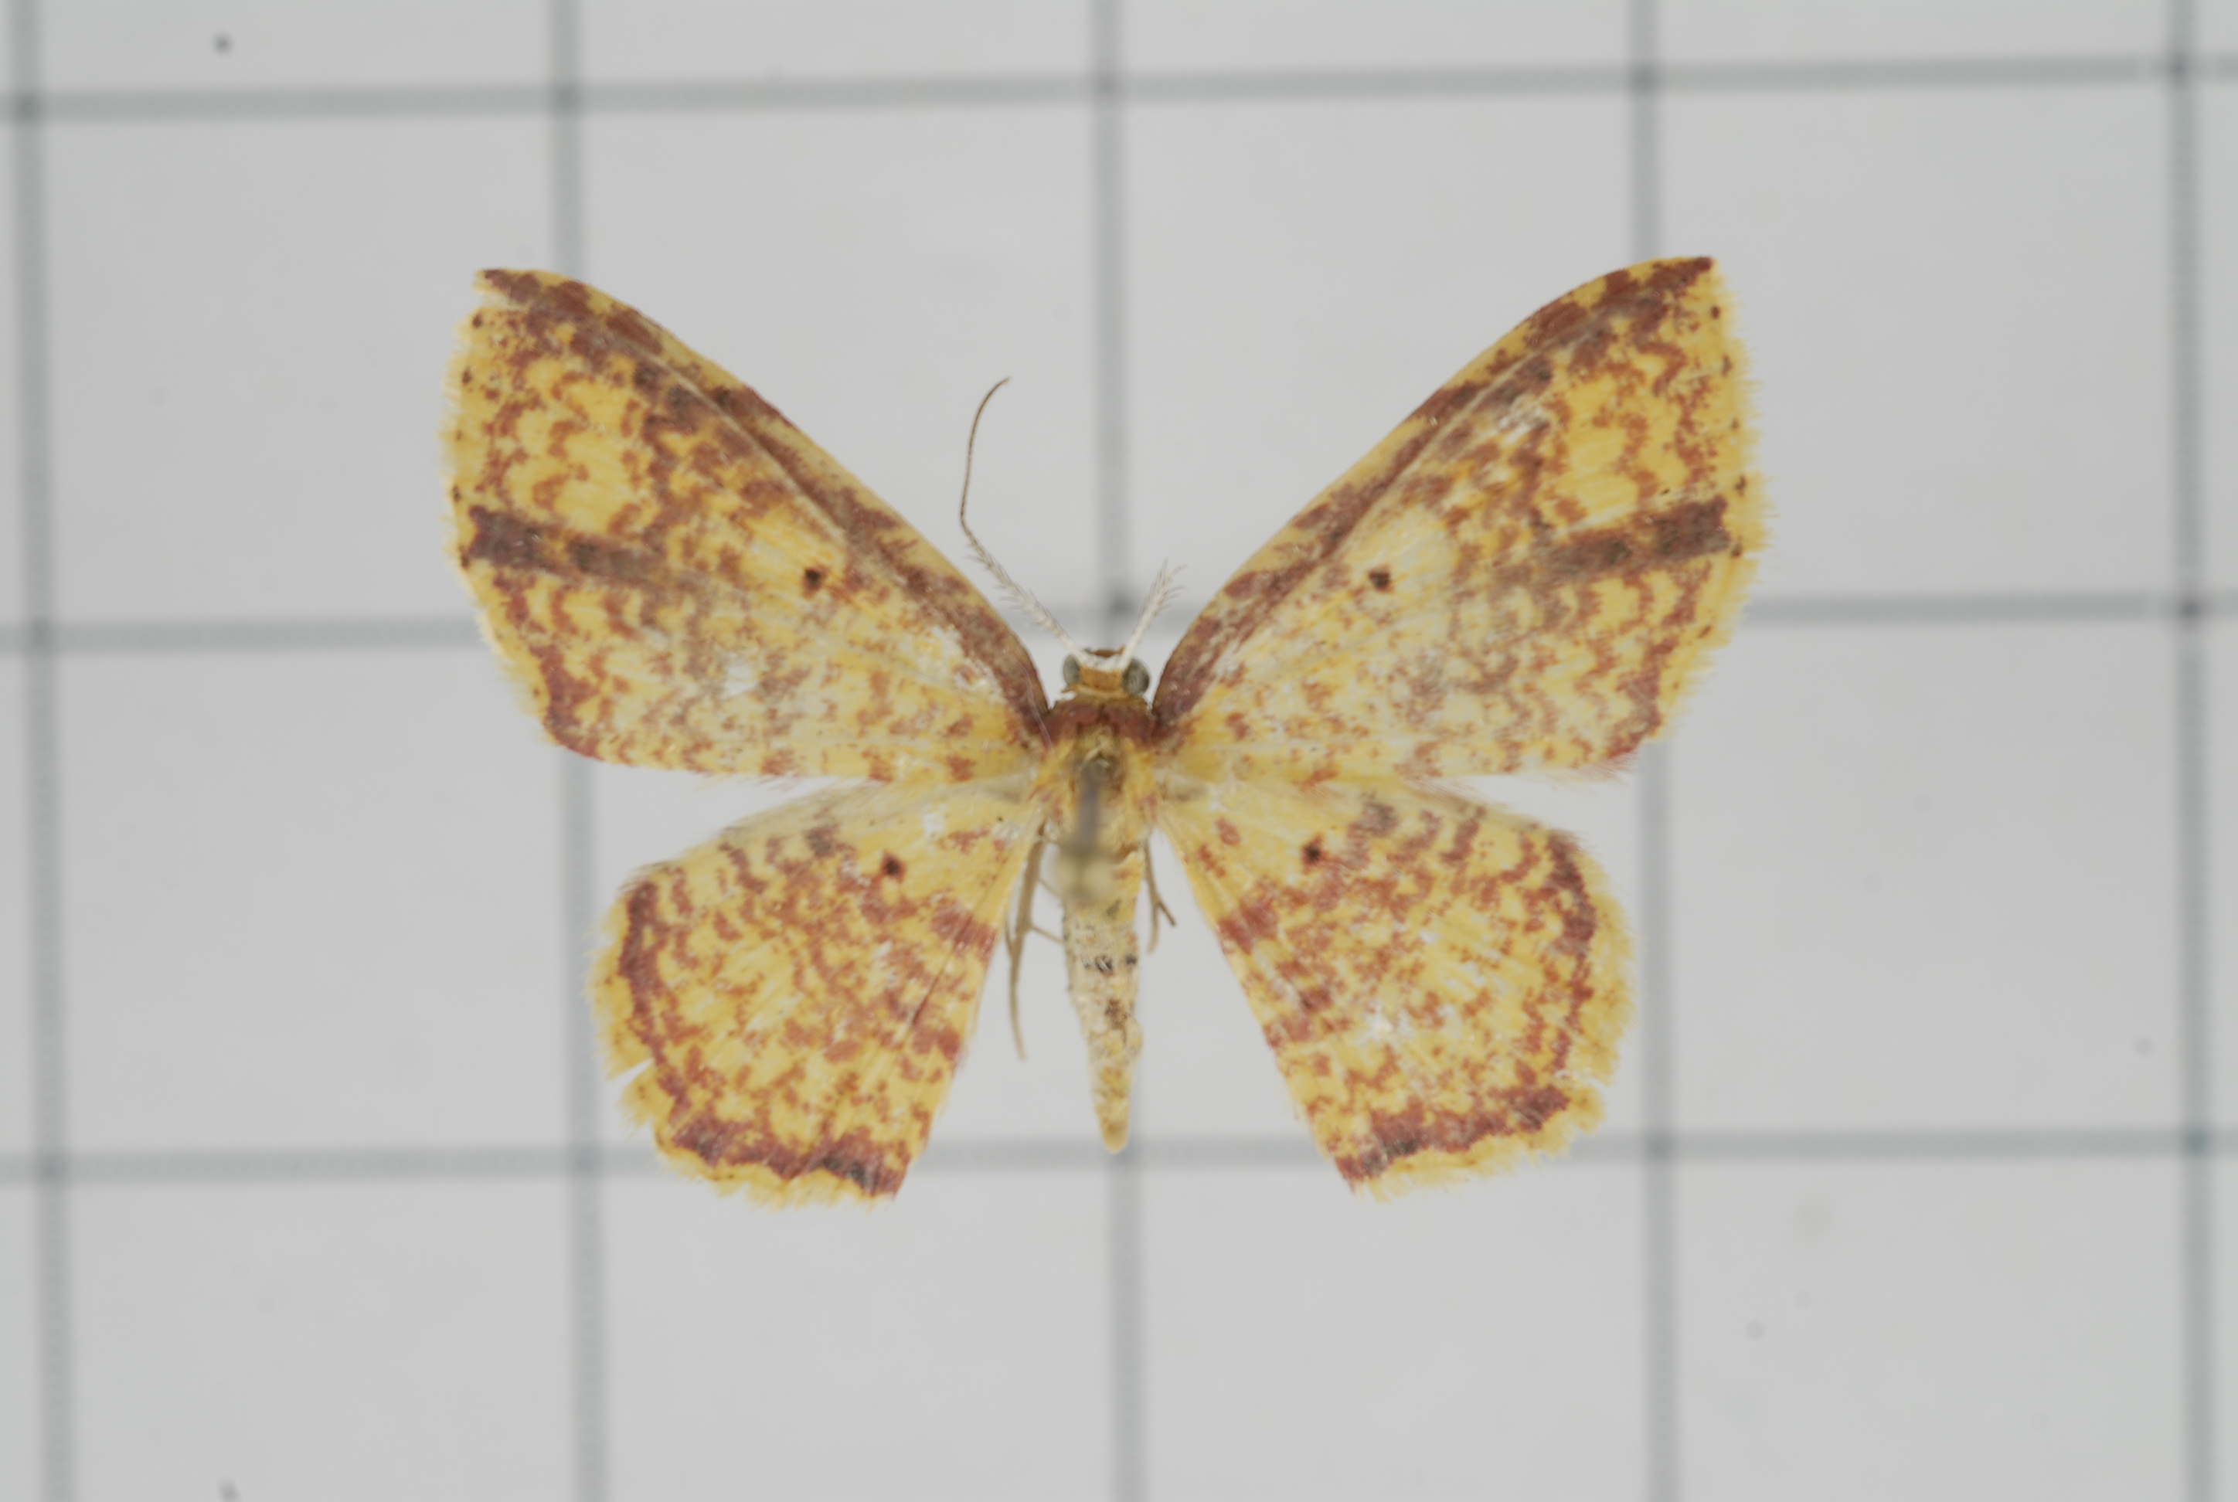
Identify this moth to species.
Eois lunulosa duplicilinea
